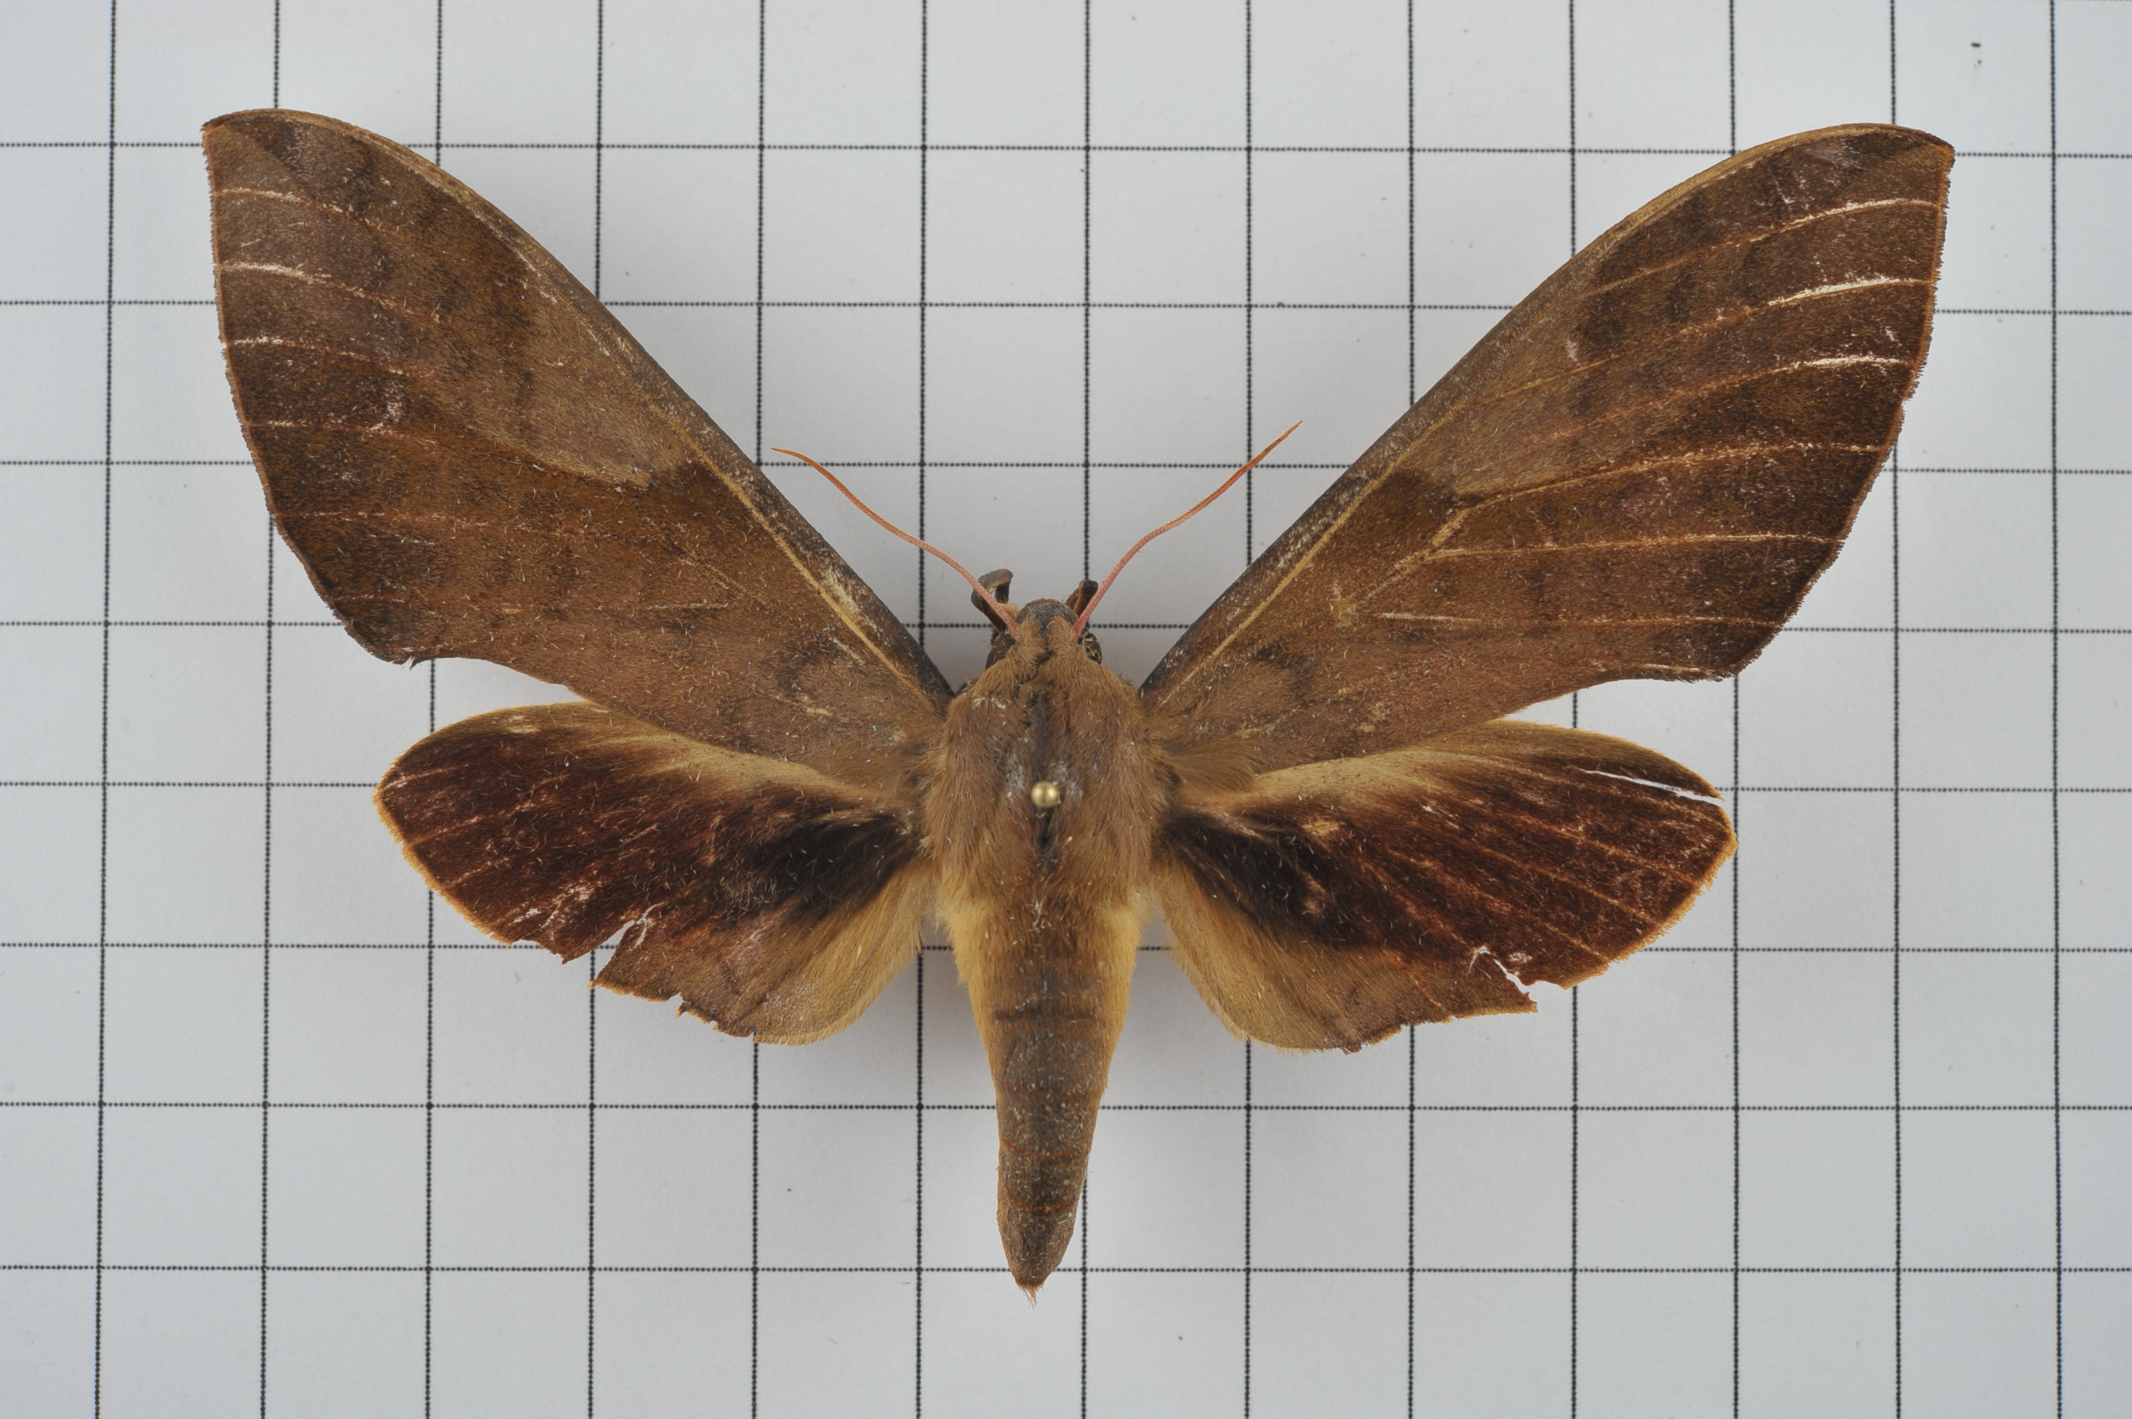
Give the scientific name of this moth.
Clanis bilineata formosana
